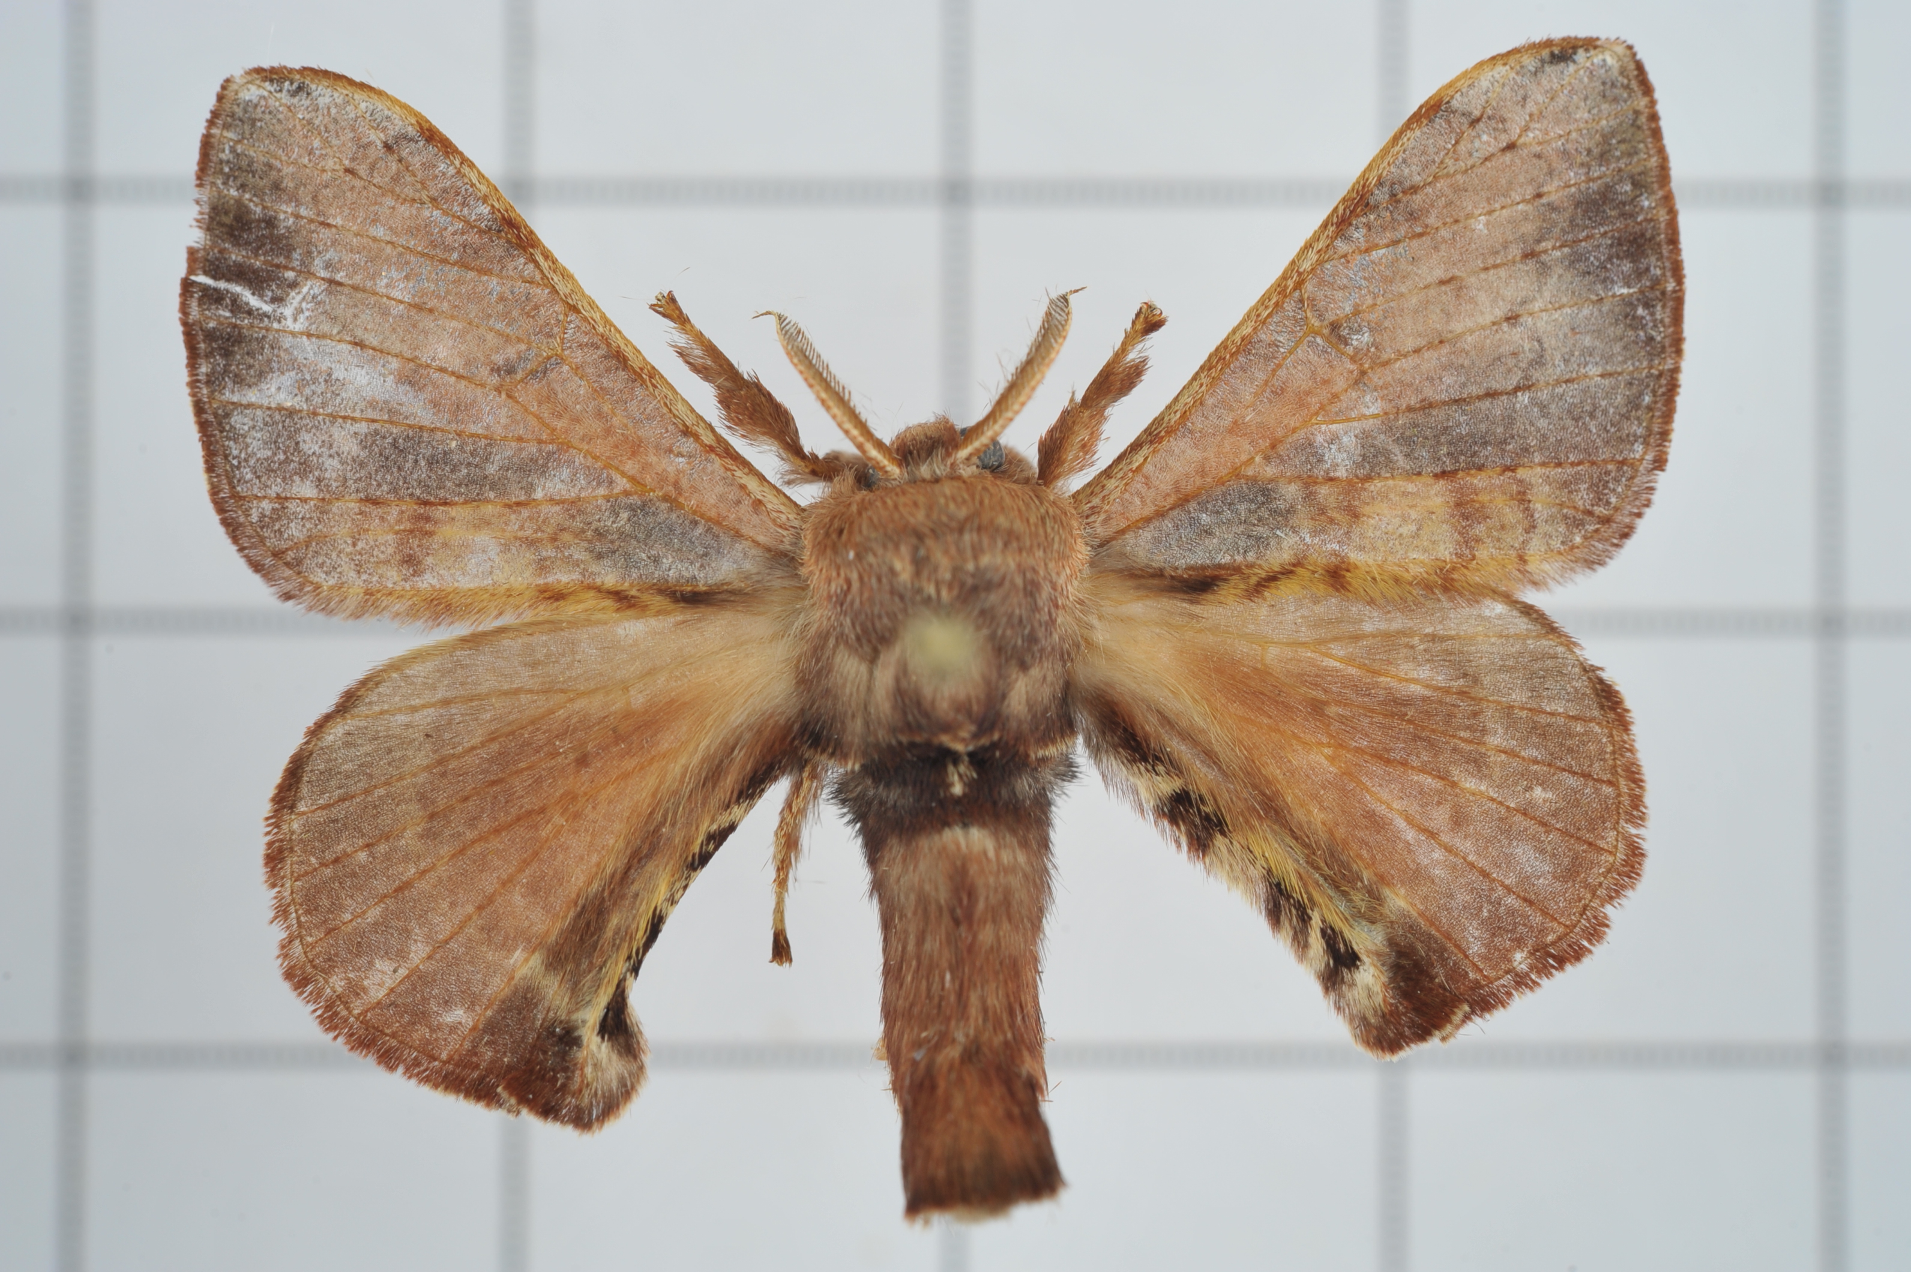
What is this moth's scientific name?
Triuncina brunnea
